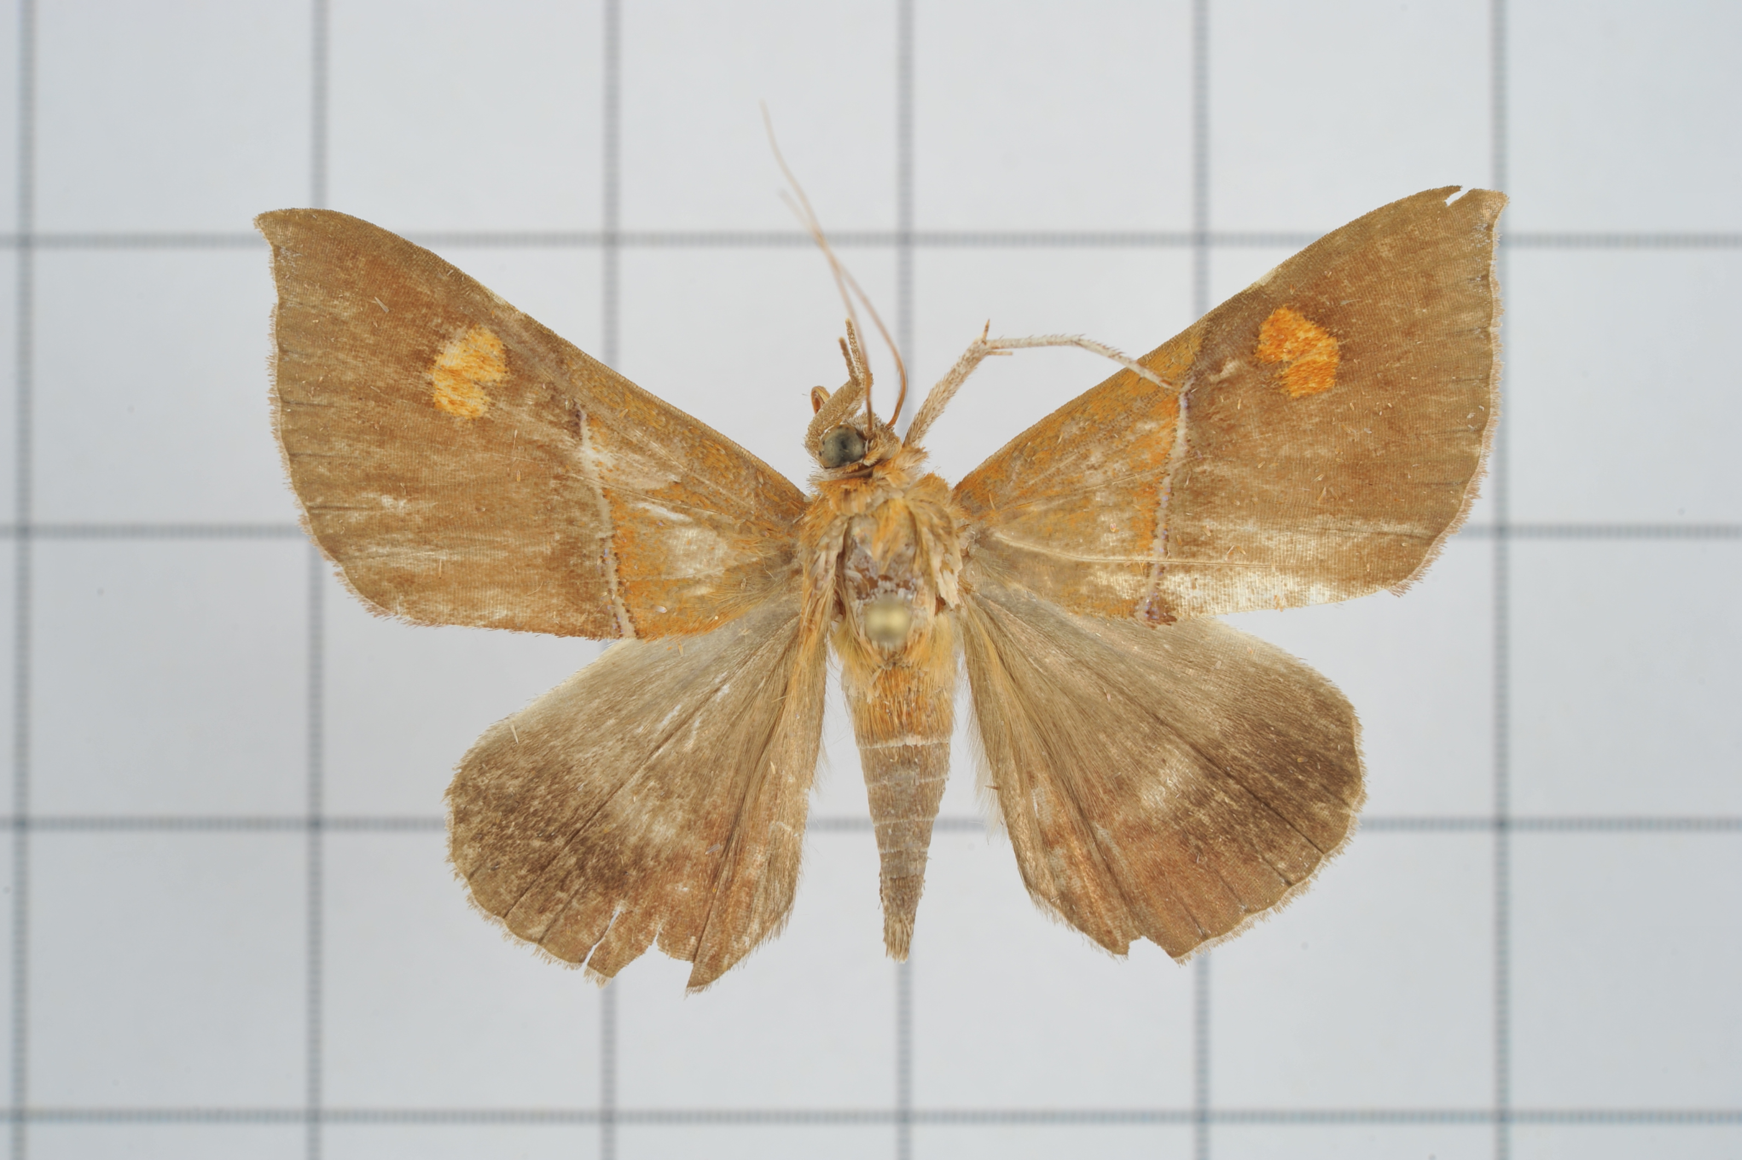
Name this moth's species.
Sympis rufibasis
